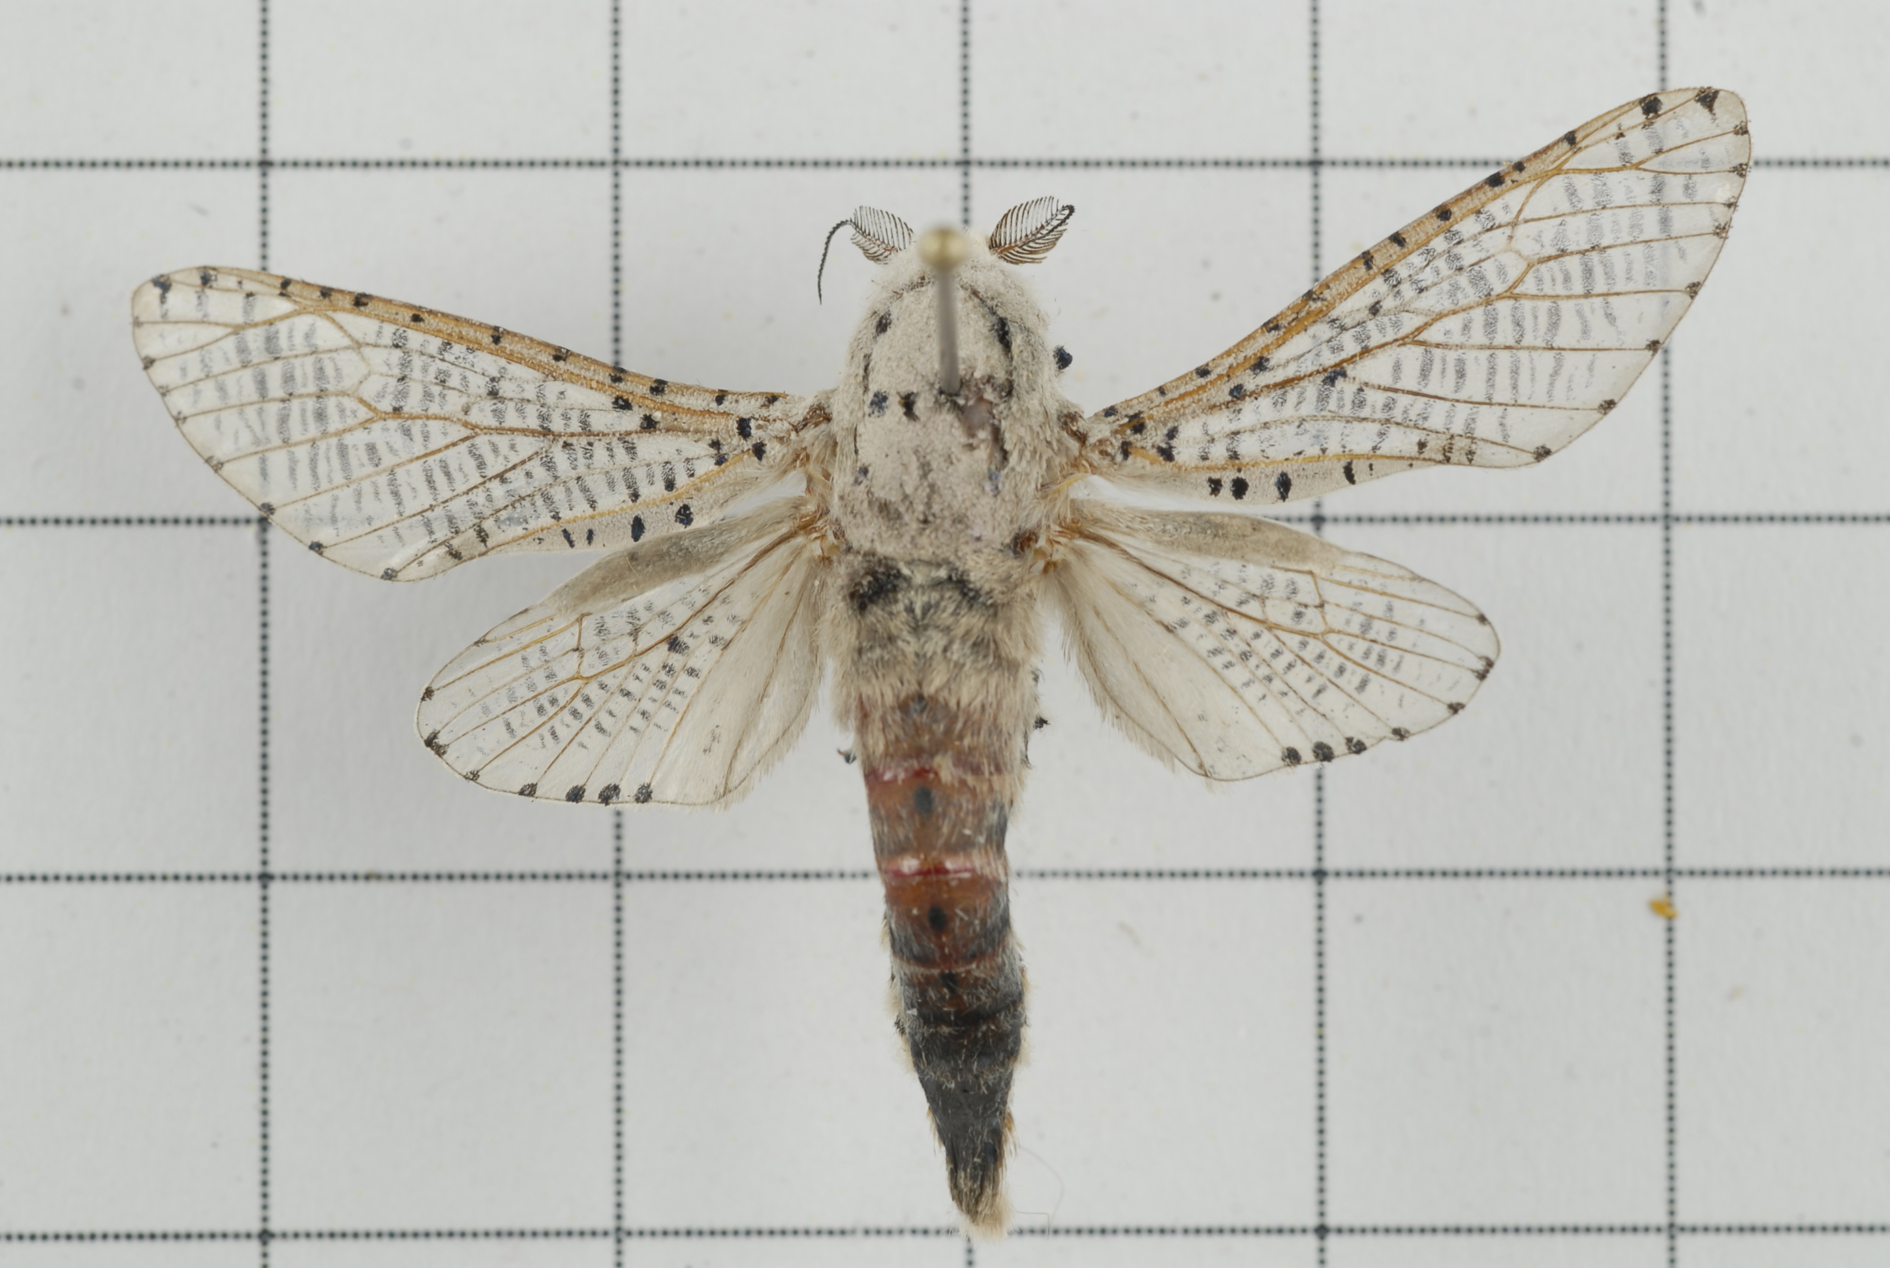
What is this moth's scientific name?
Polyphagozerra coffeae
